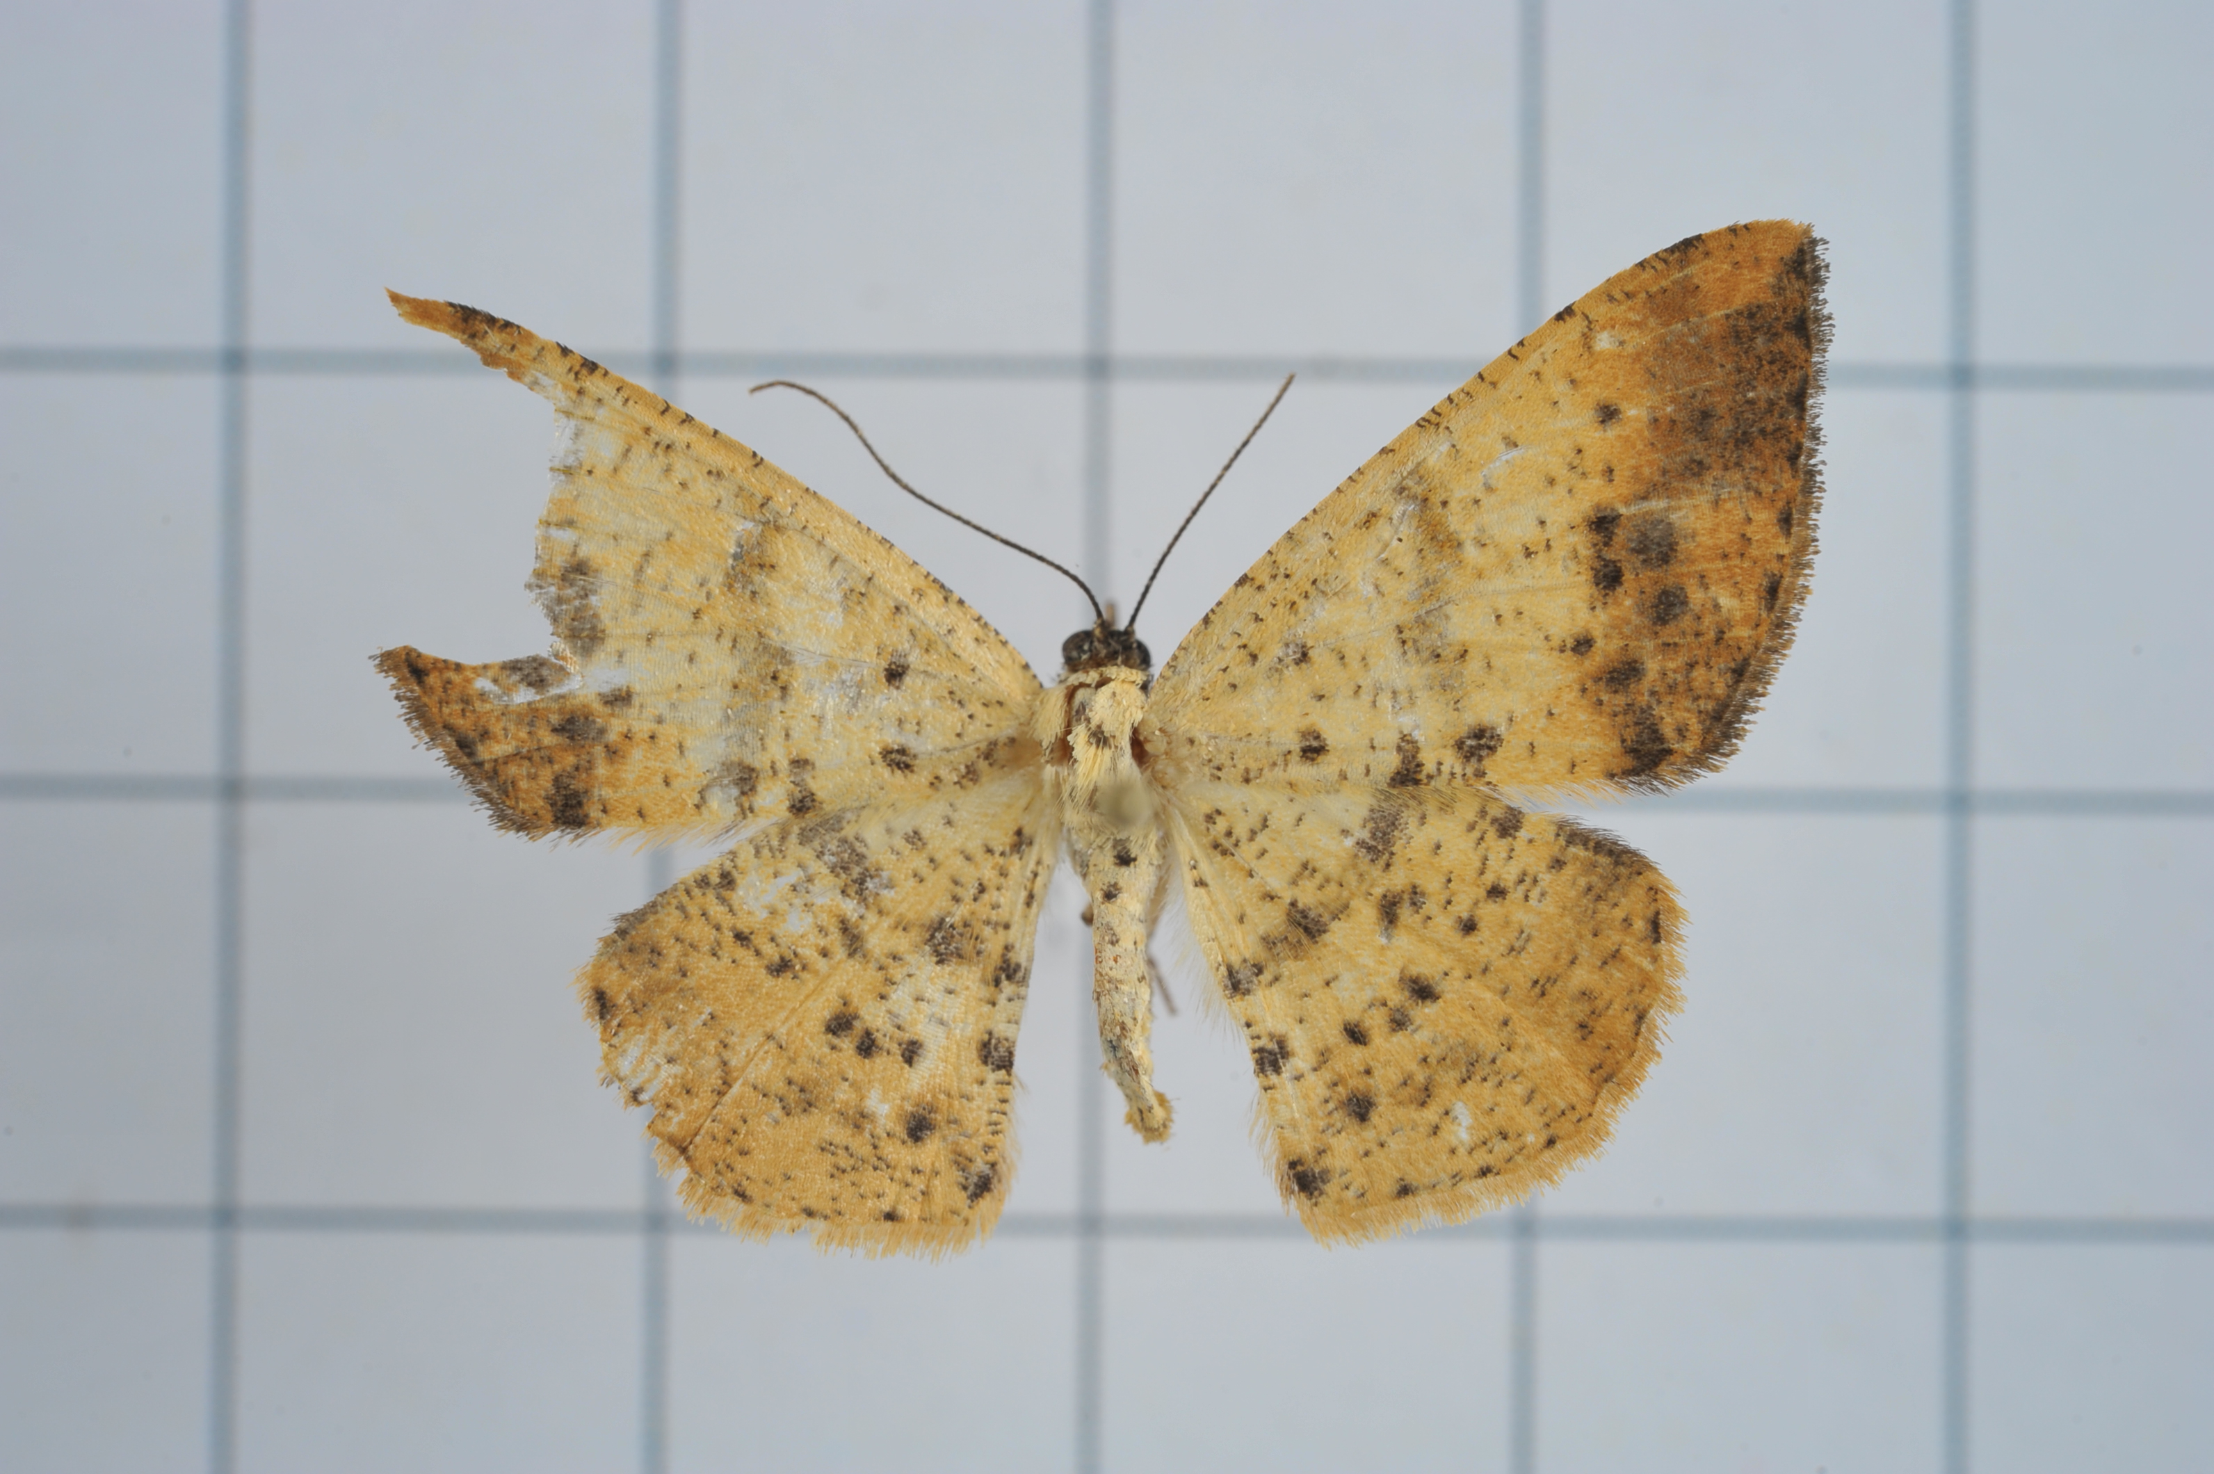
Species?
Lophobates inchoata
